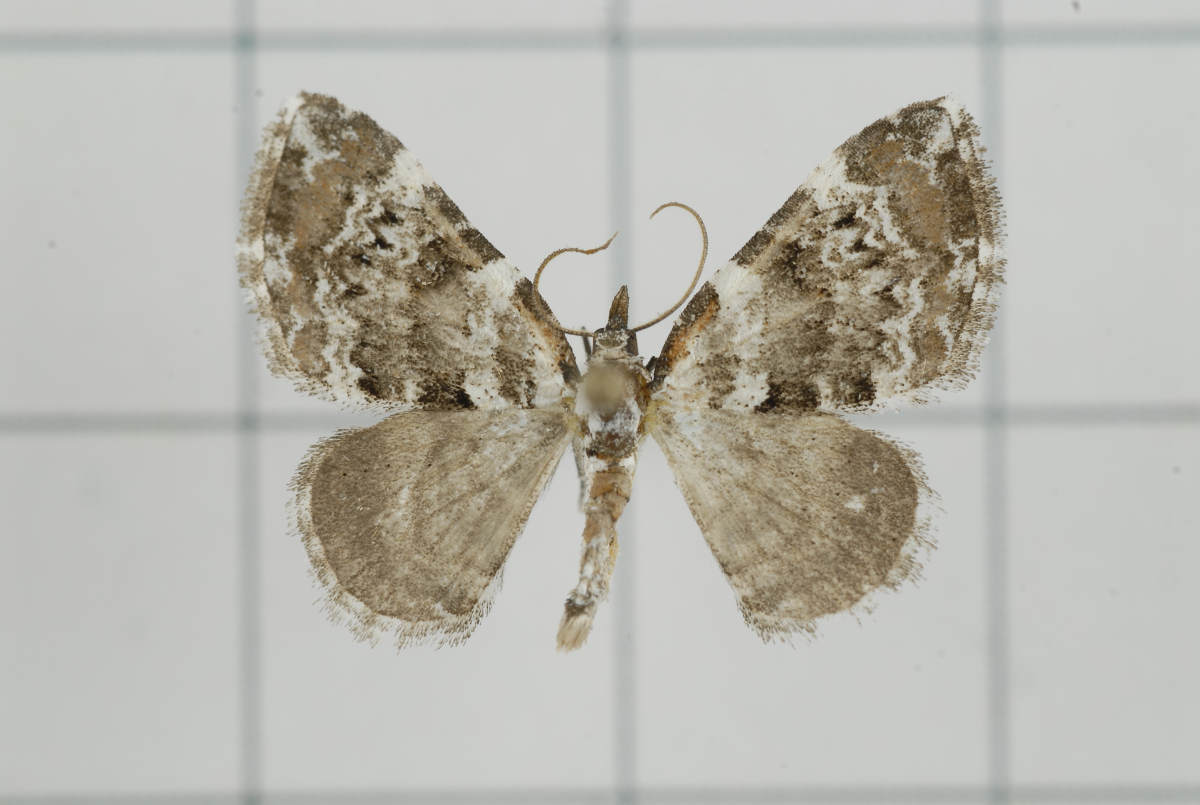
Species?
Perizoma fasciaria
